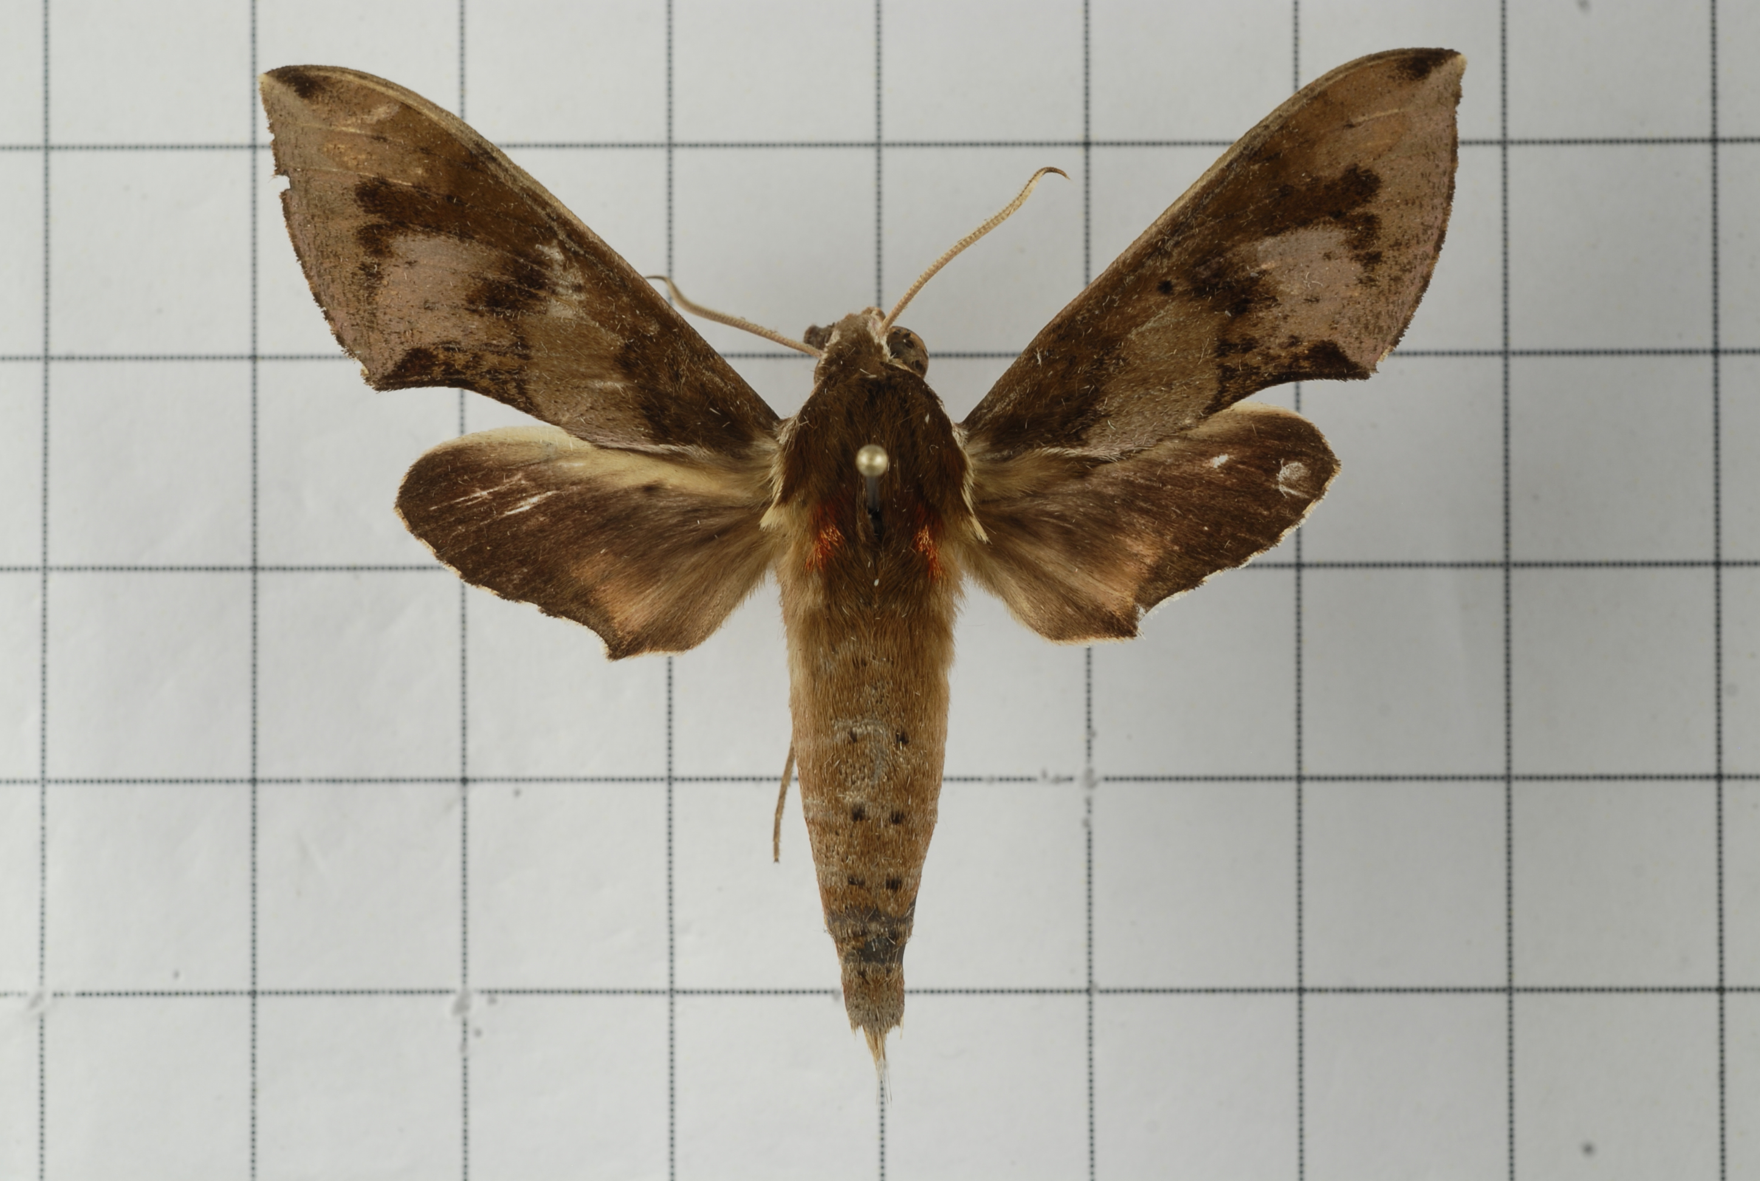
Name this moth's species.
Rhagastis binoculata
